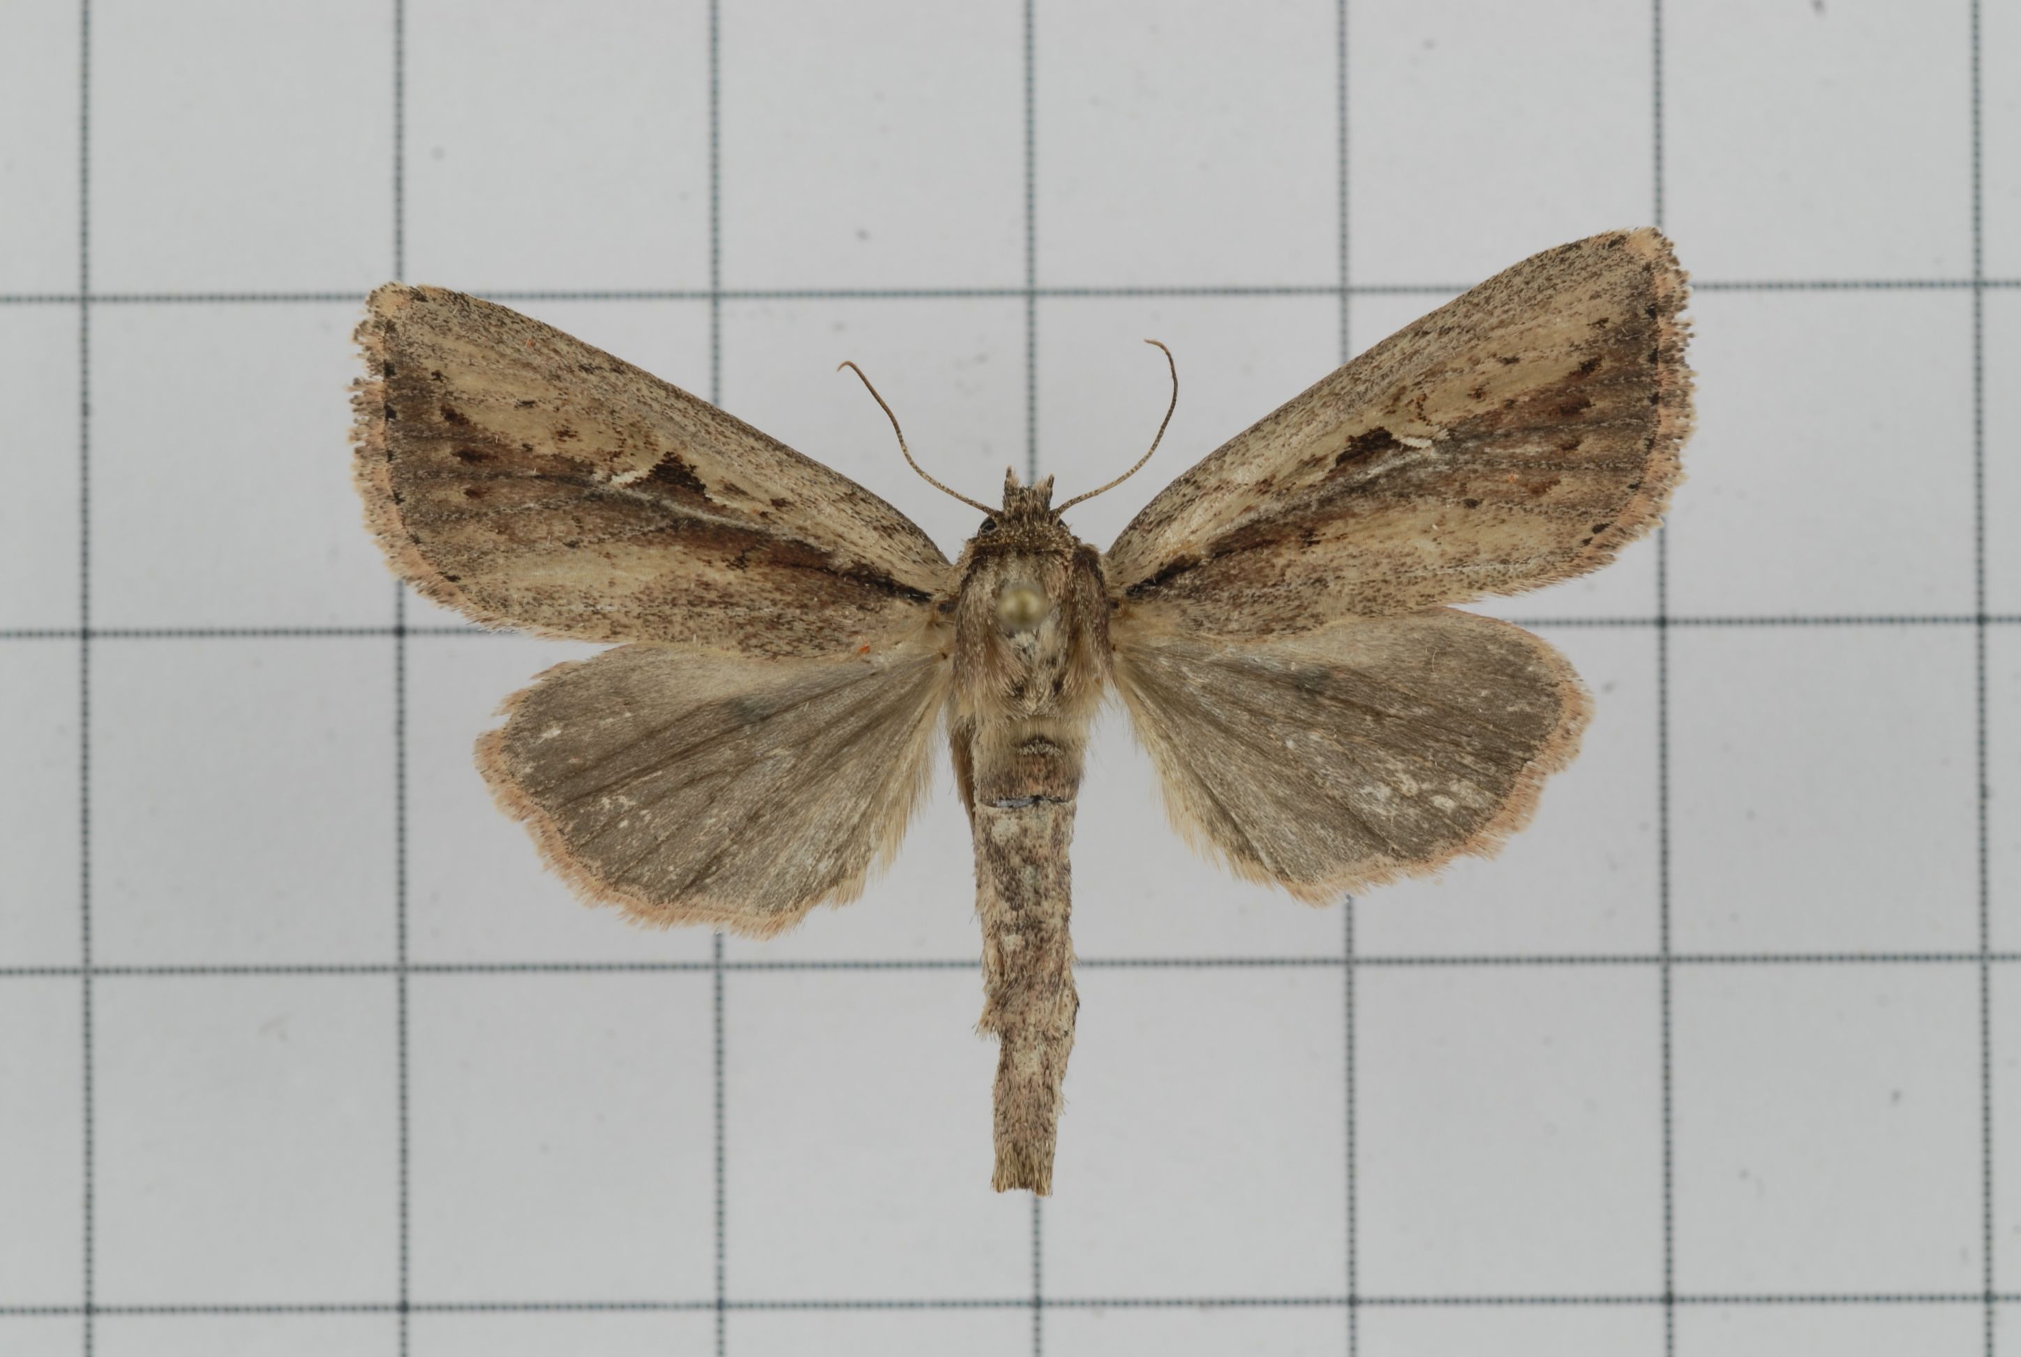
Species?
Sesamia nigropunctata
